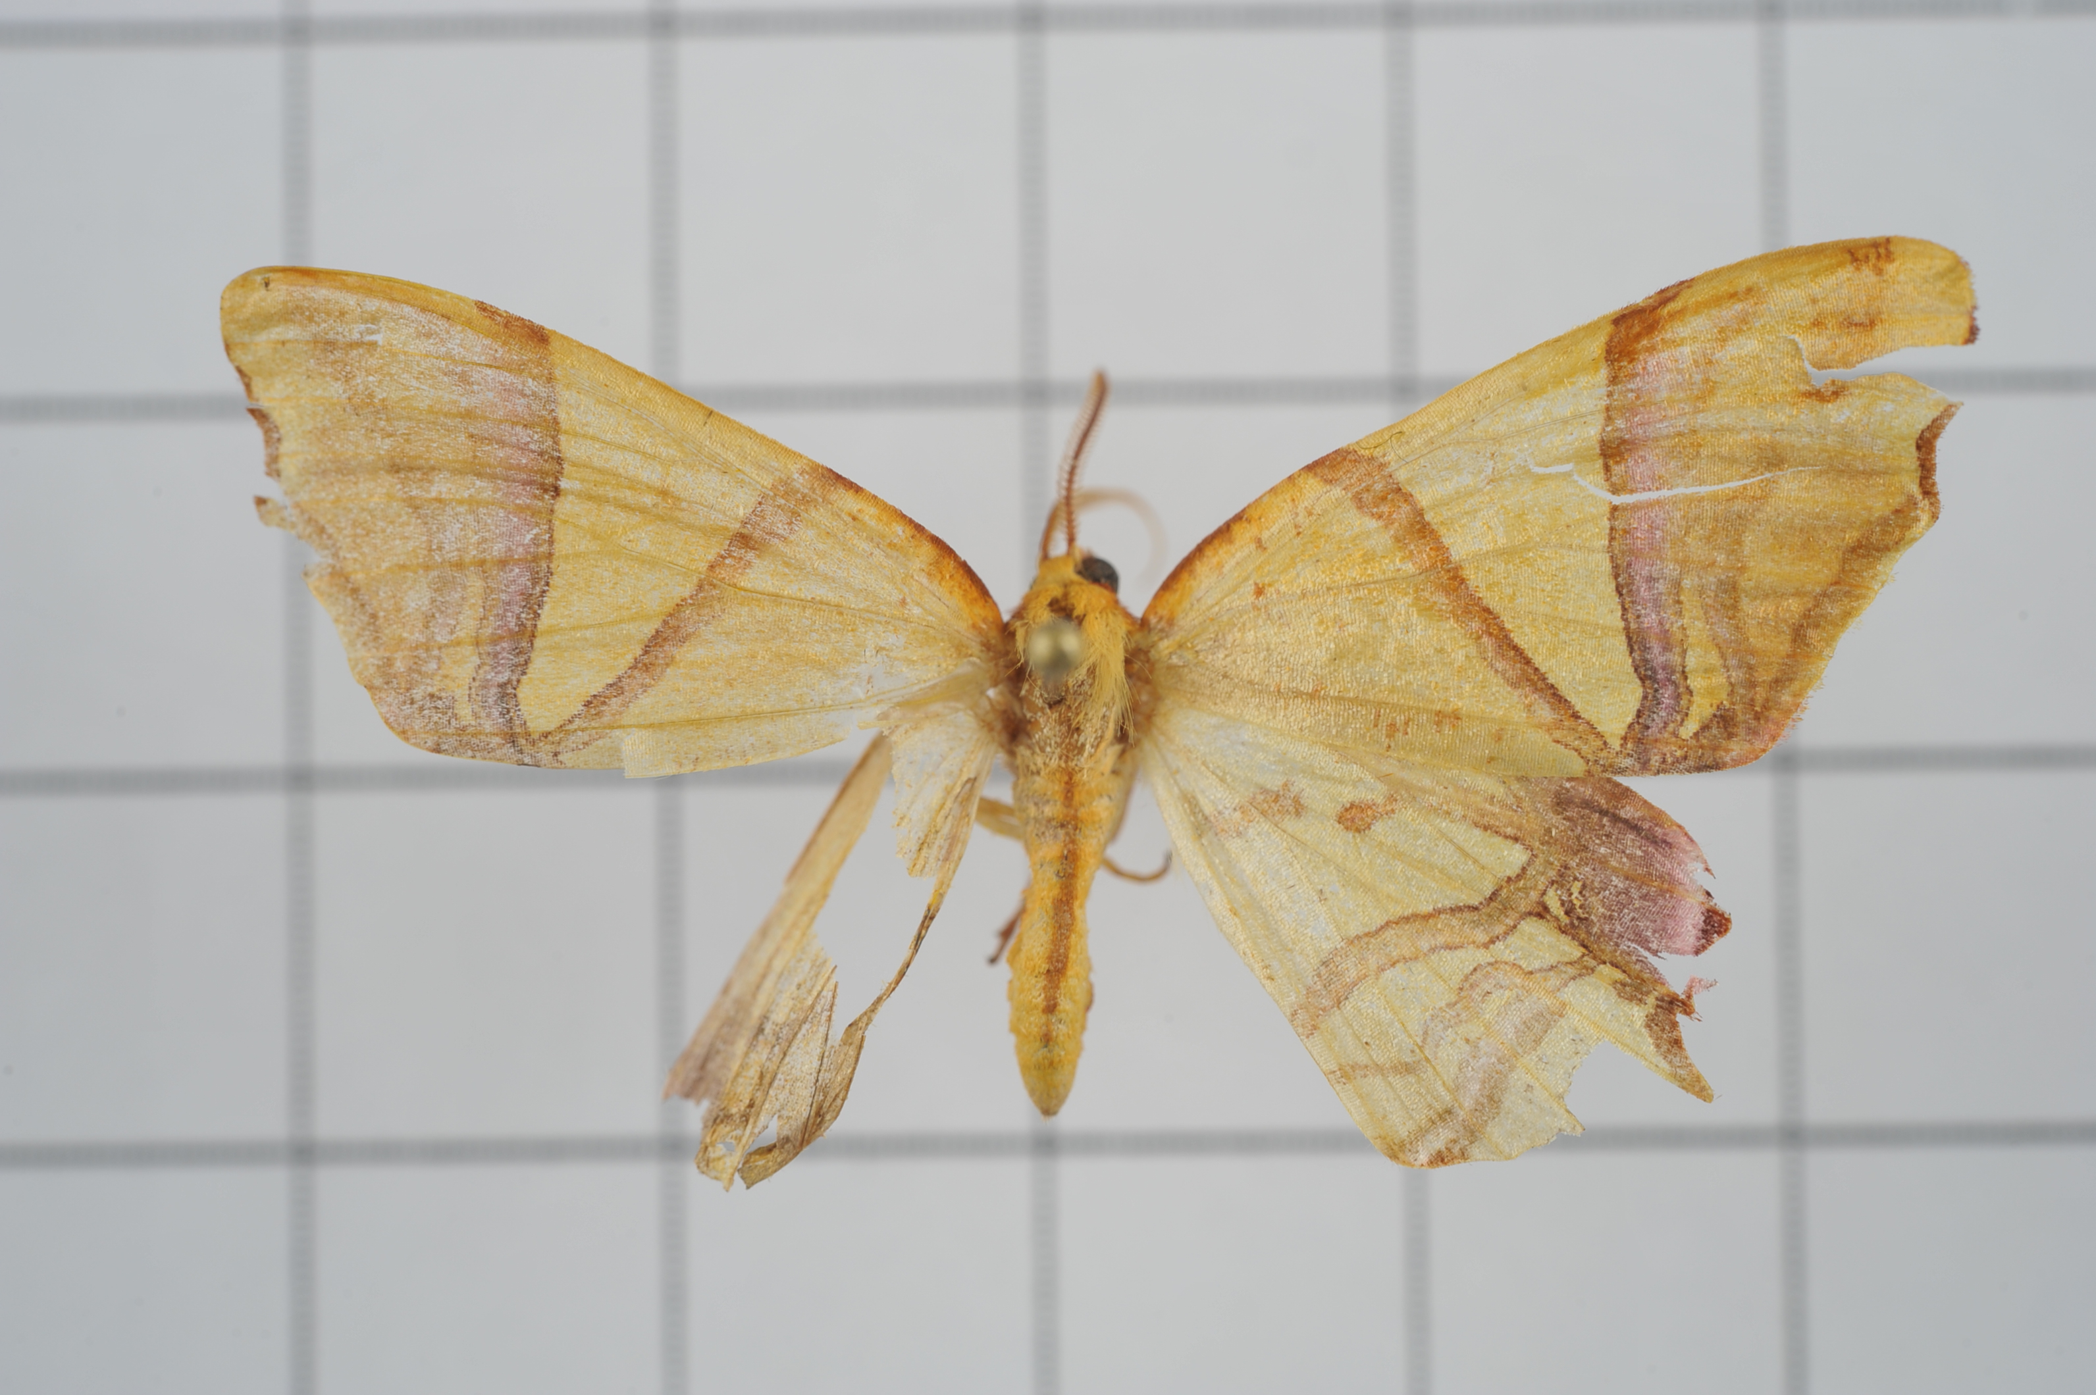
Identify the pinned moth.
Trotocraspeda divaricata
